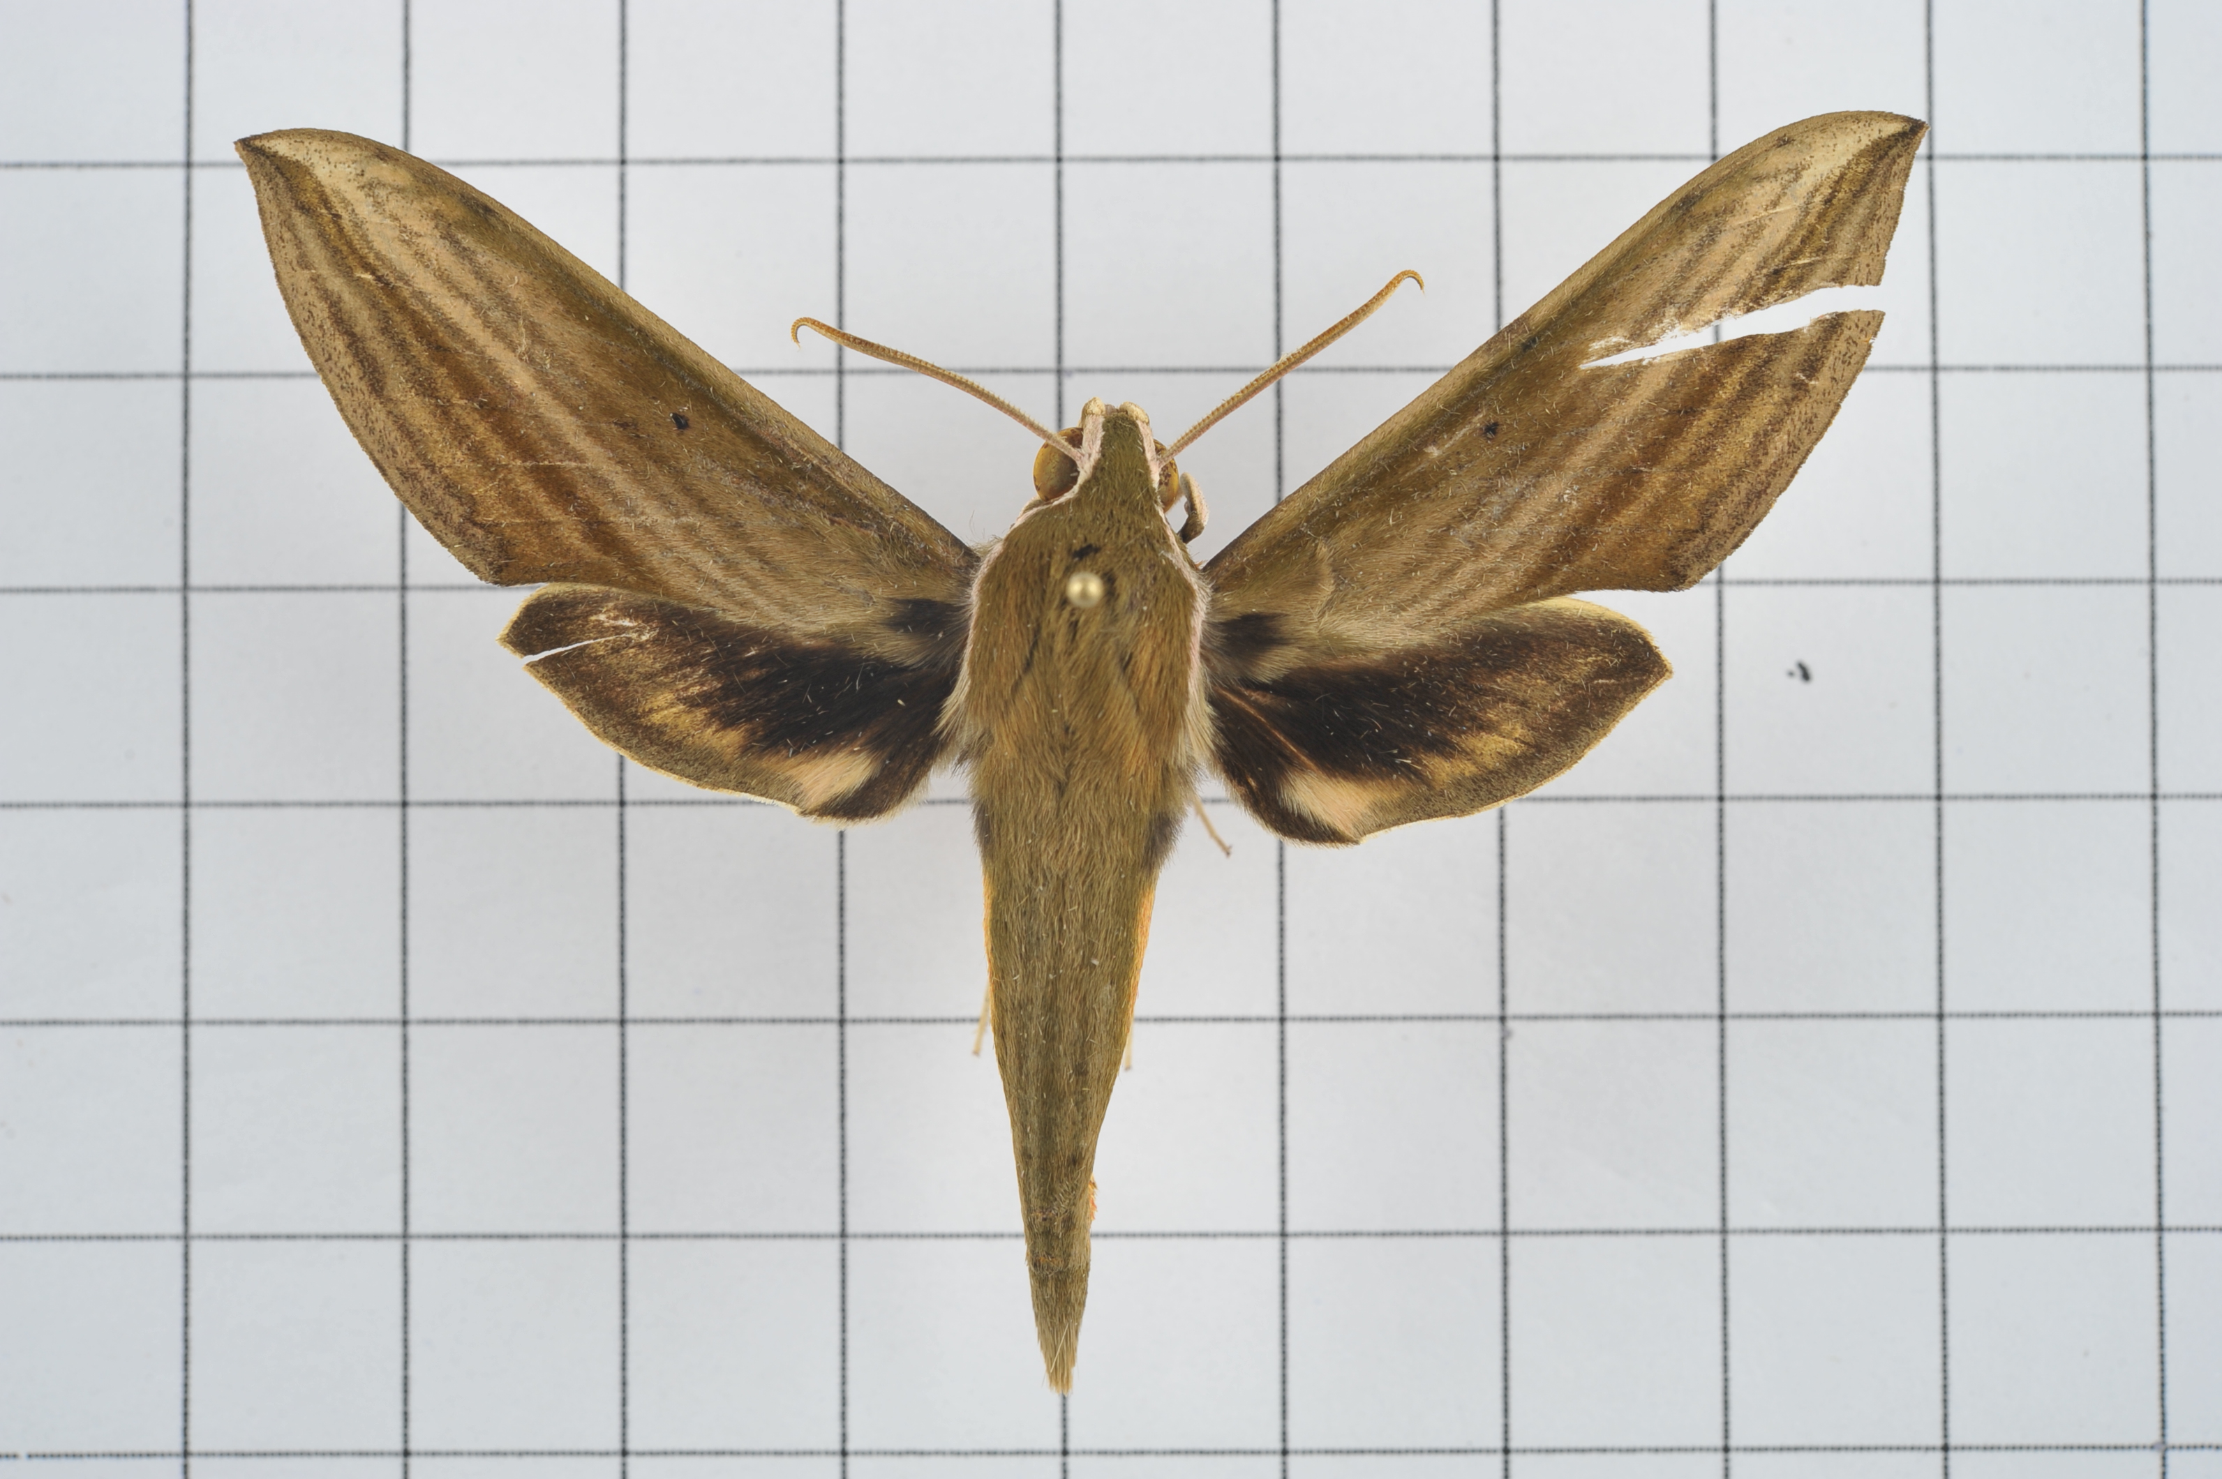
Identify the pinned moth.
Cechetra minor
